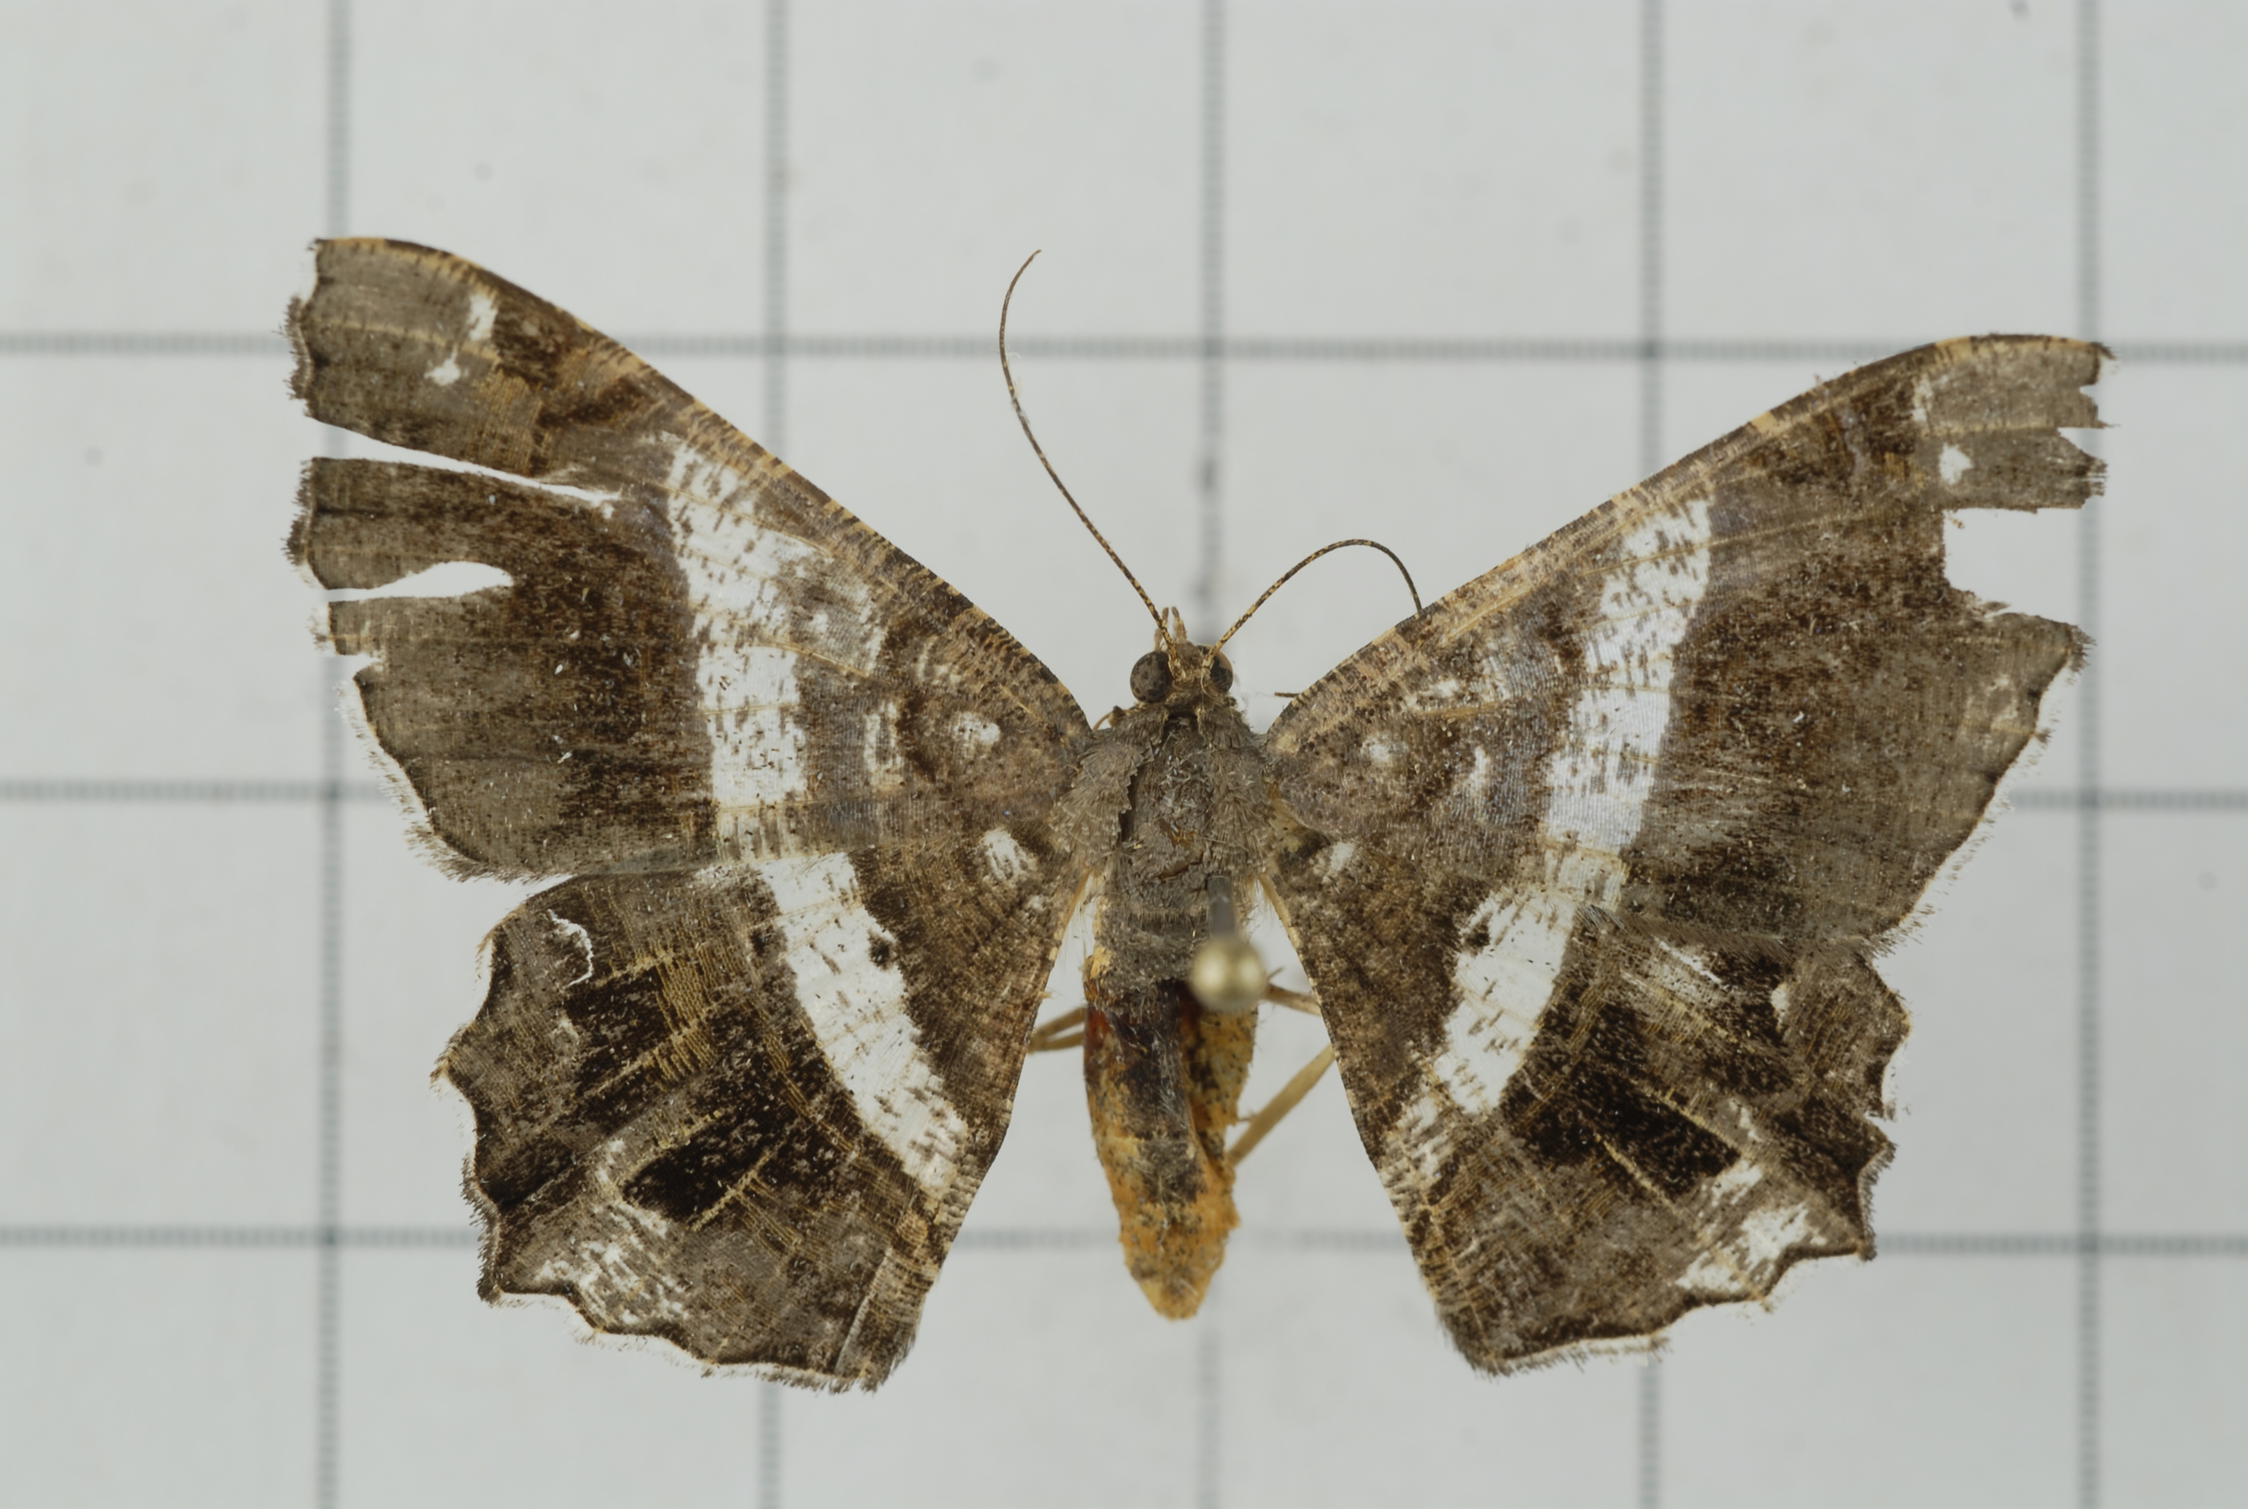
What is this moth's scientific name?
Chiasmia eleonora eleonora
